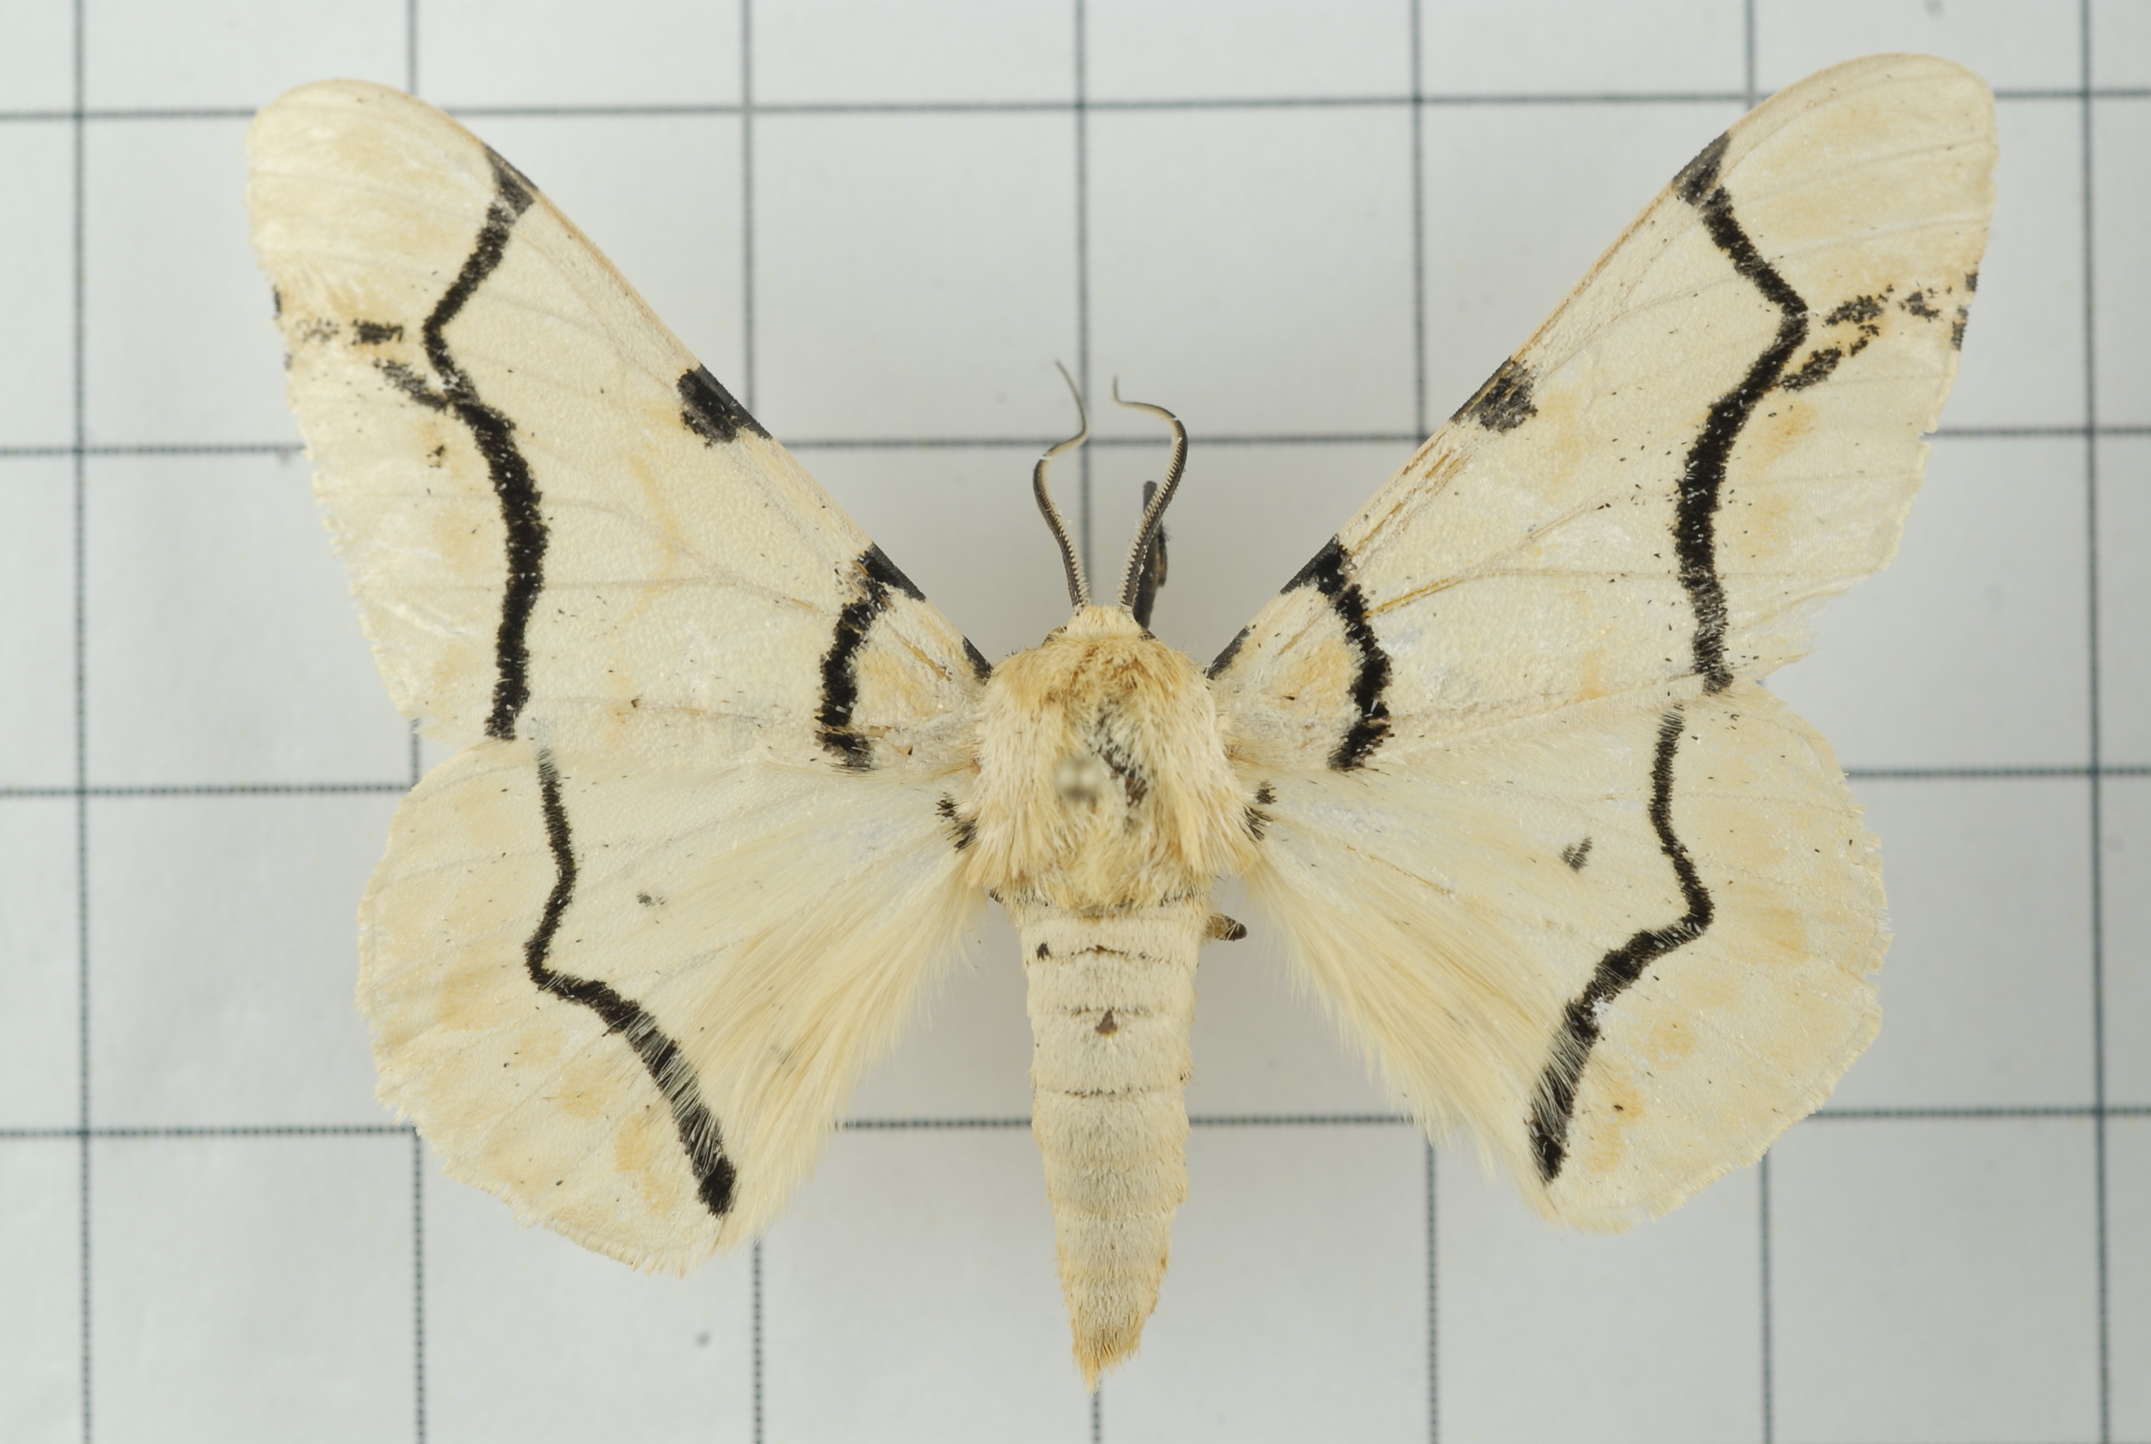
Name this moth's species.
Biston perclara
